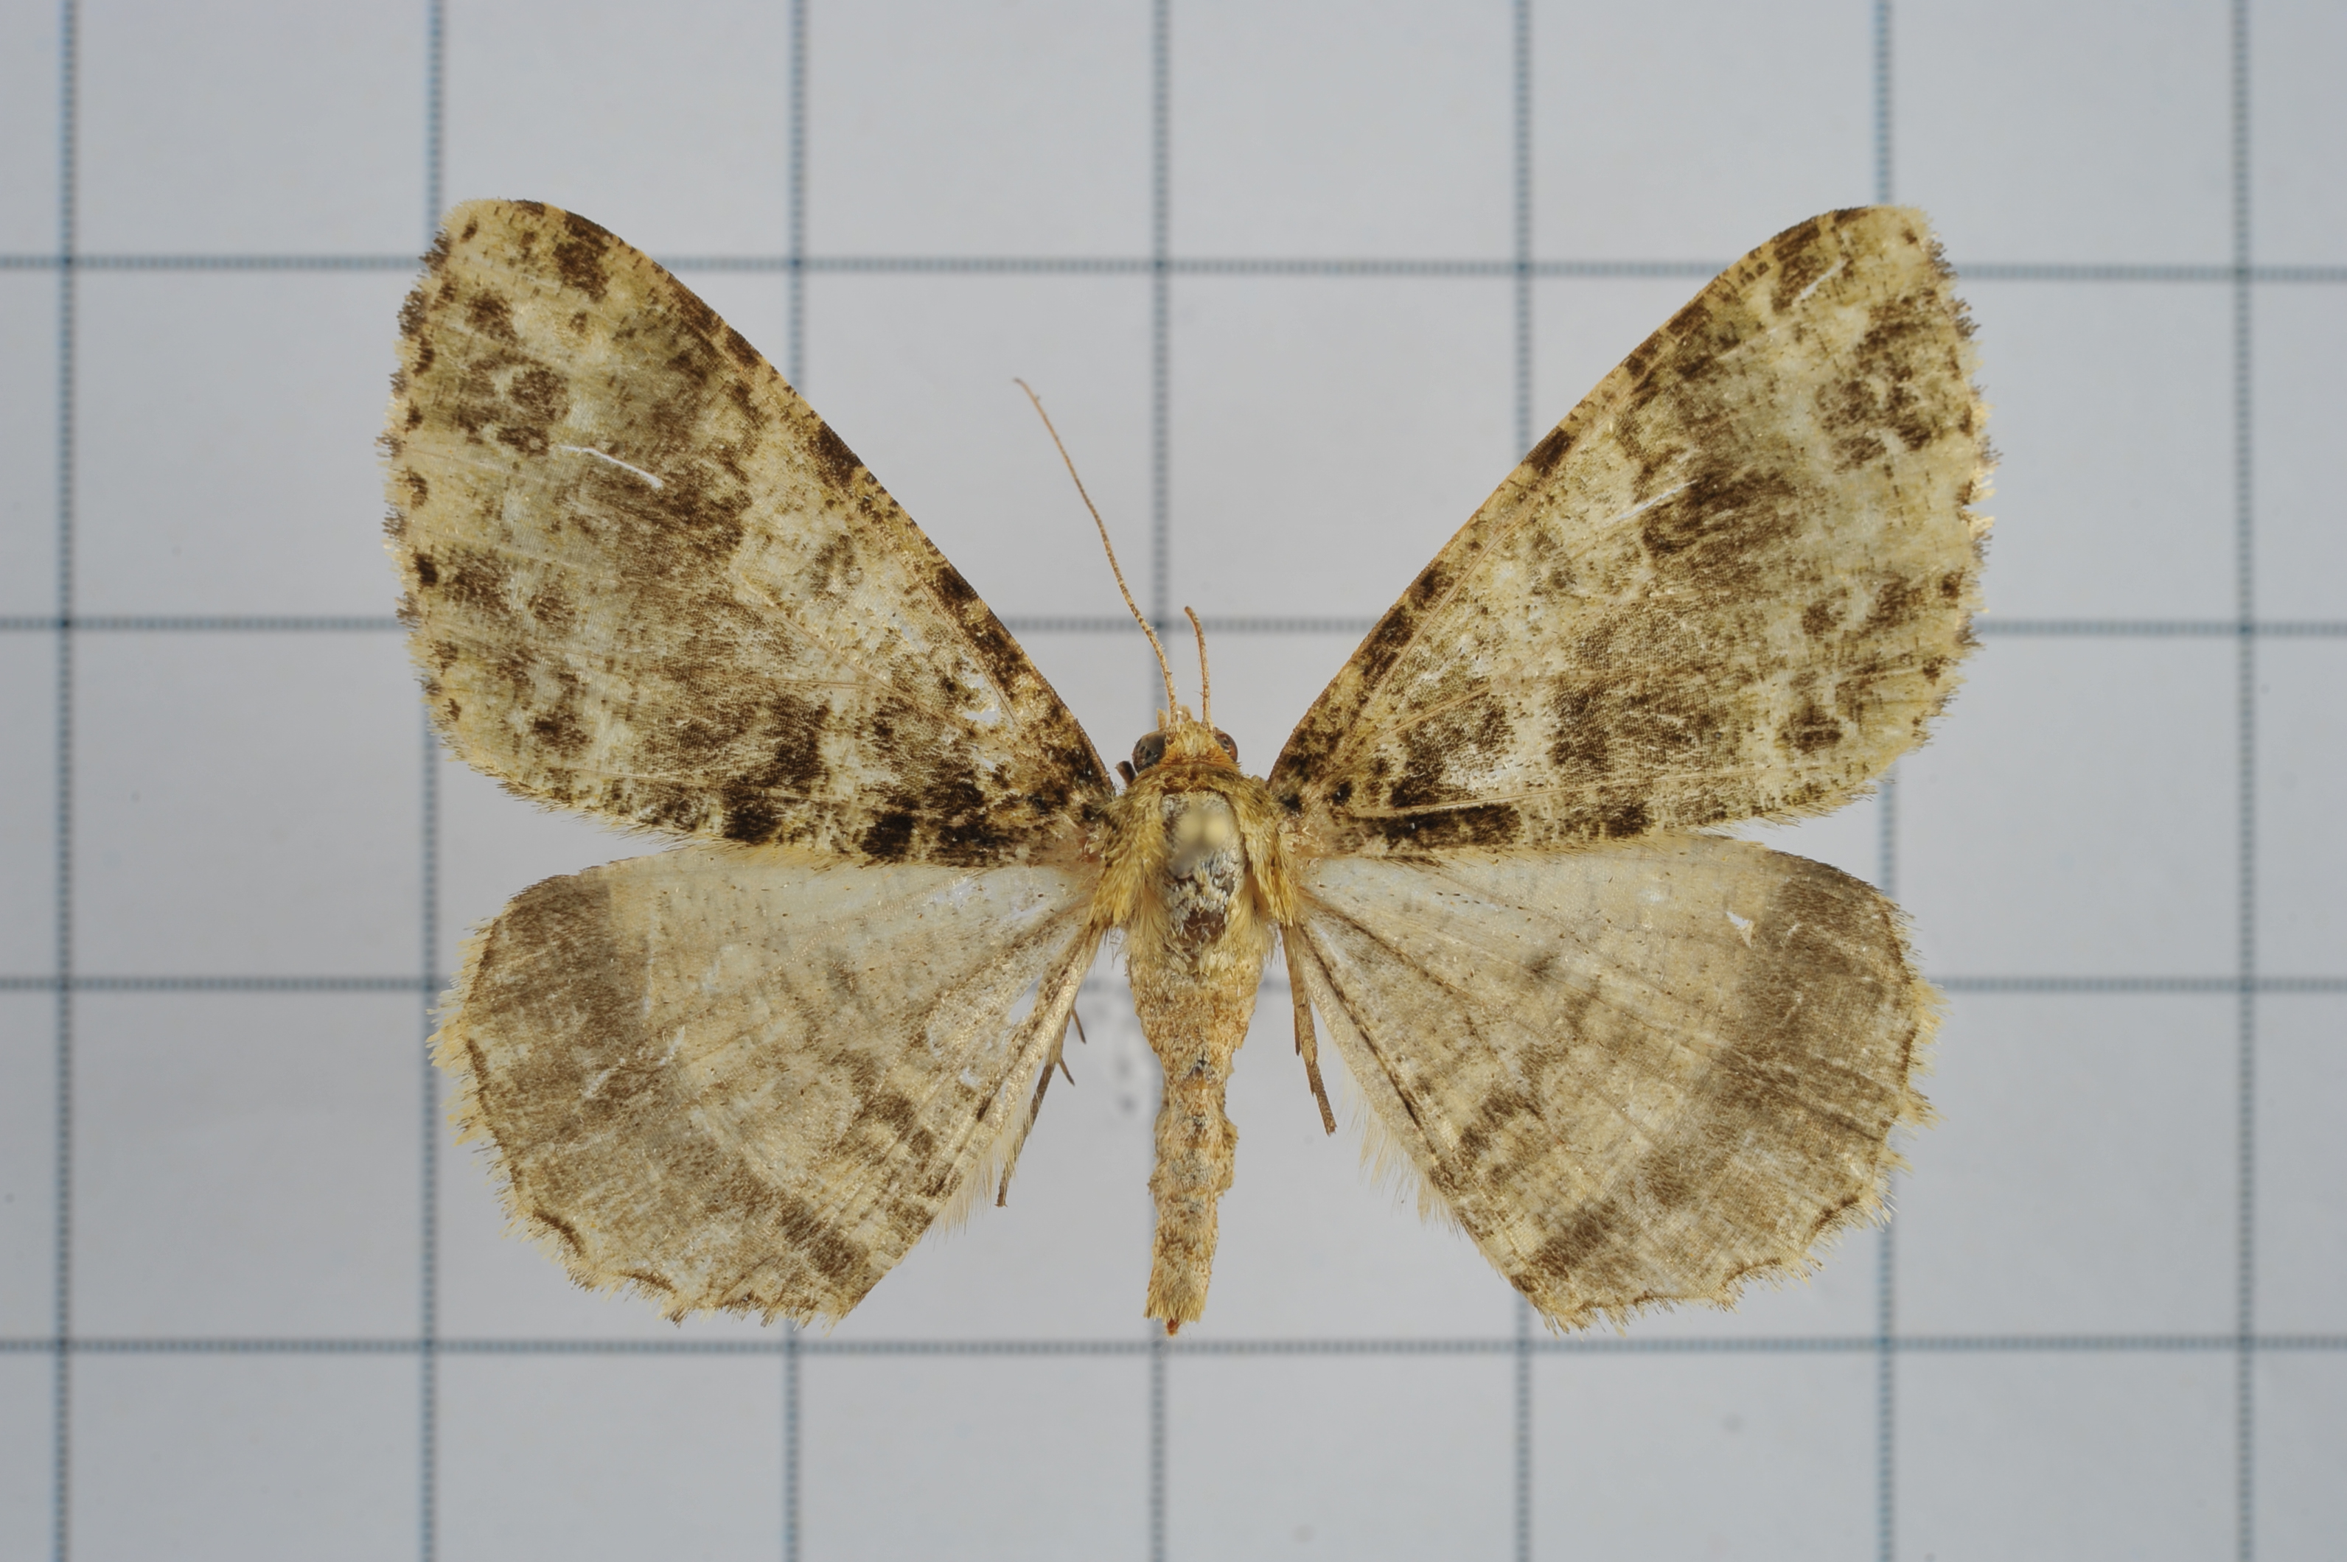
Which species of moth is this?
Arichanna marginata
